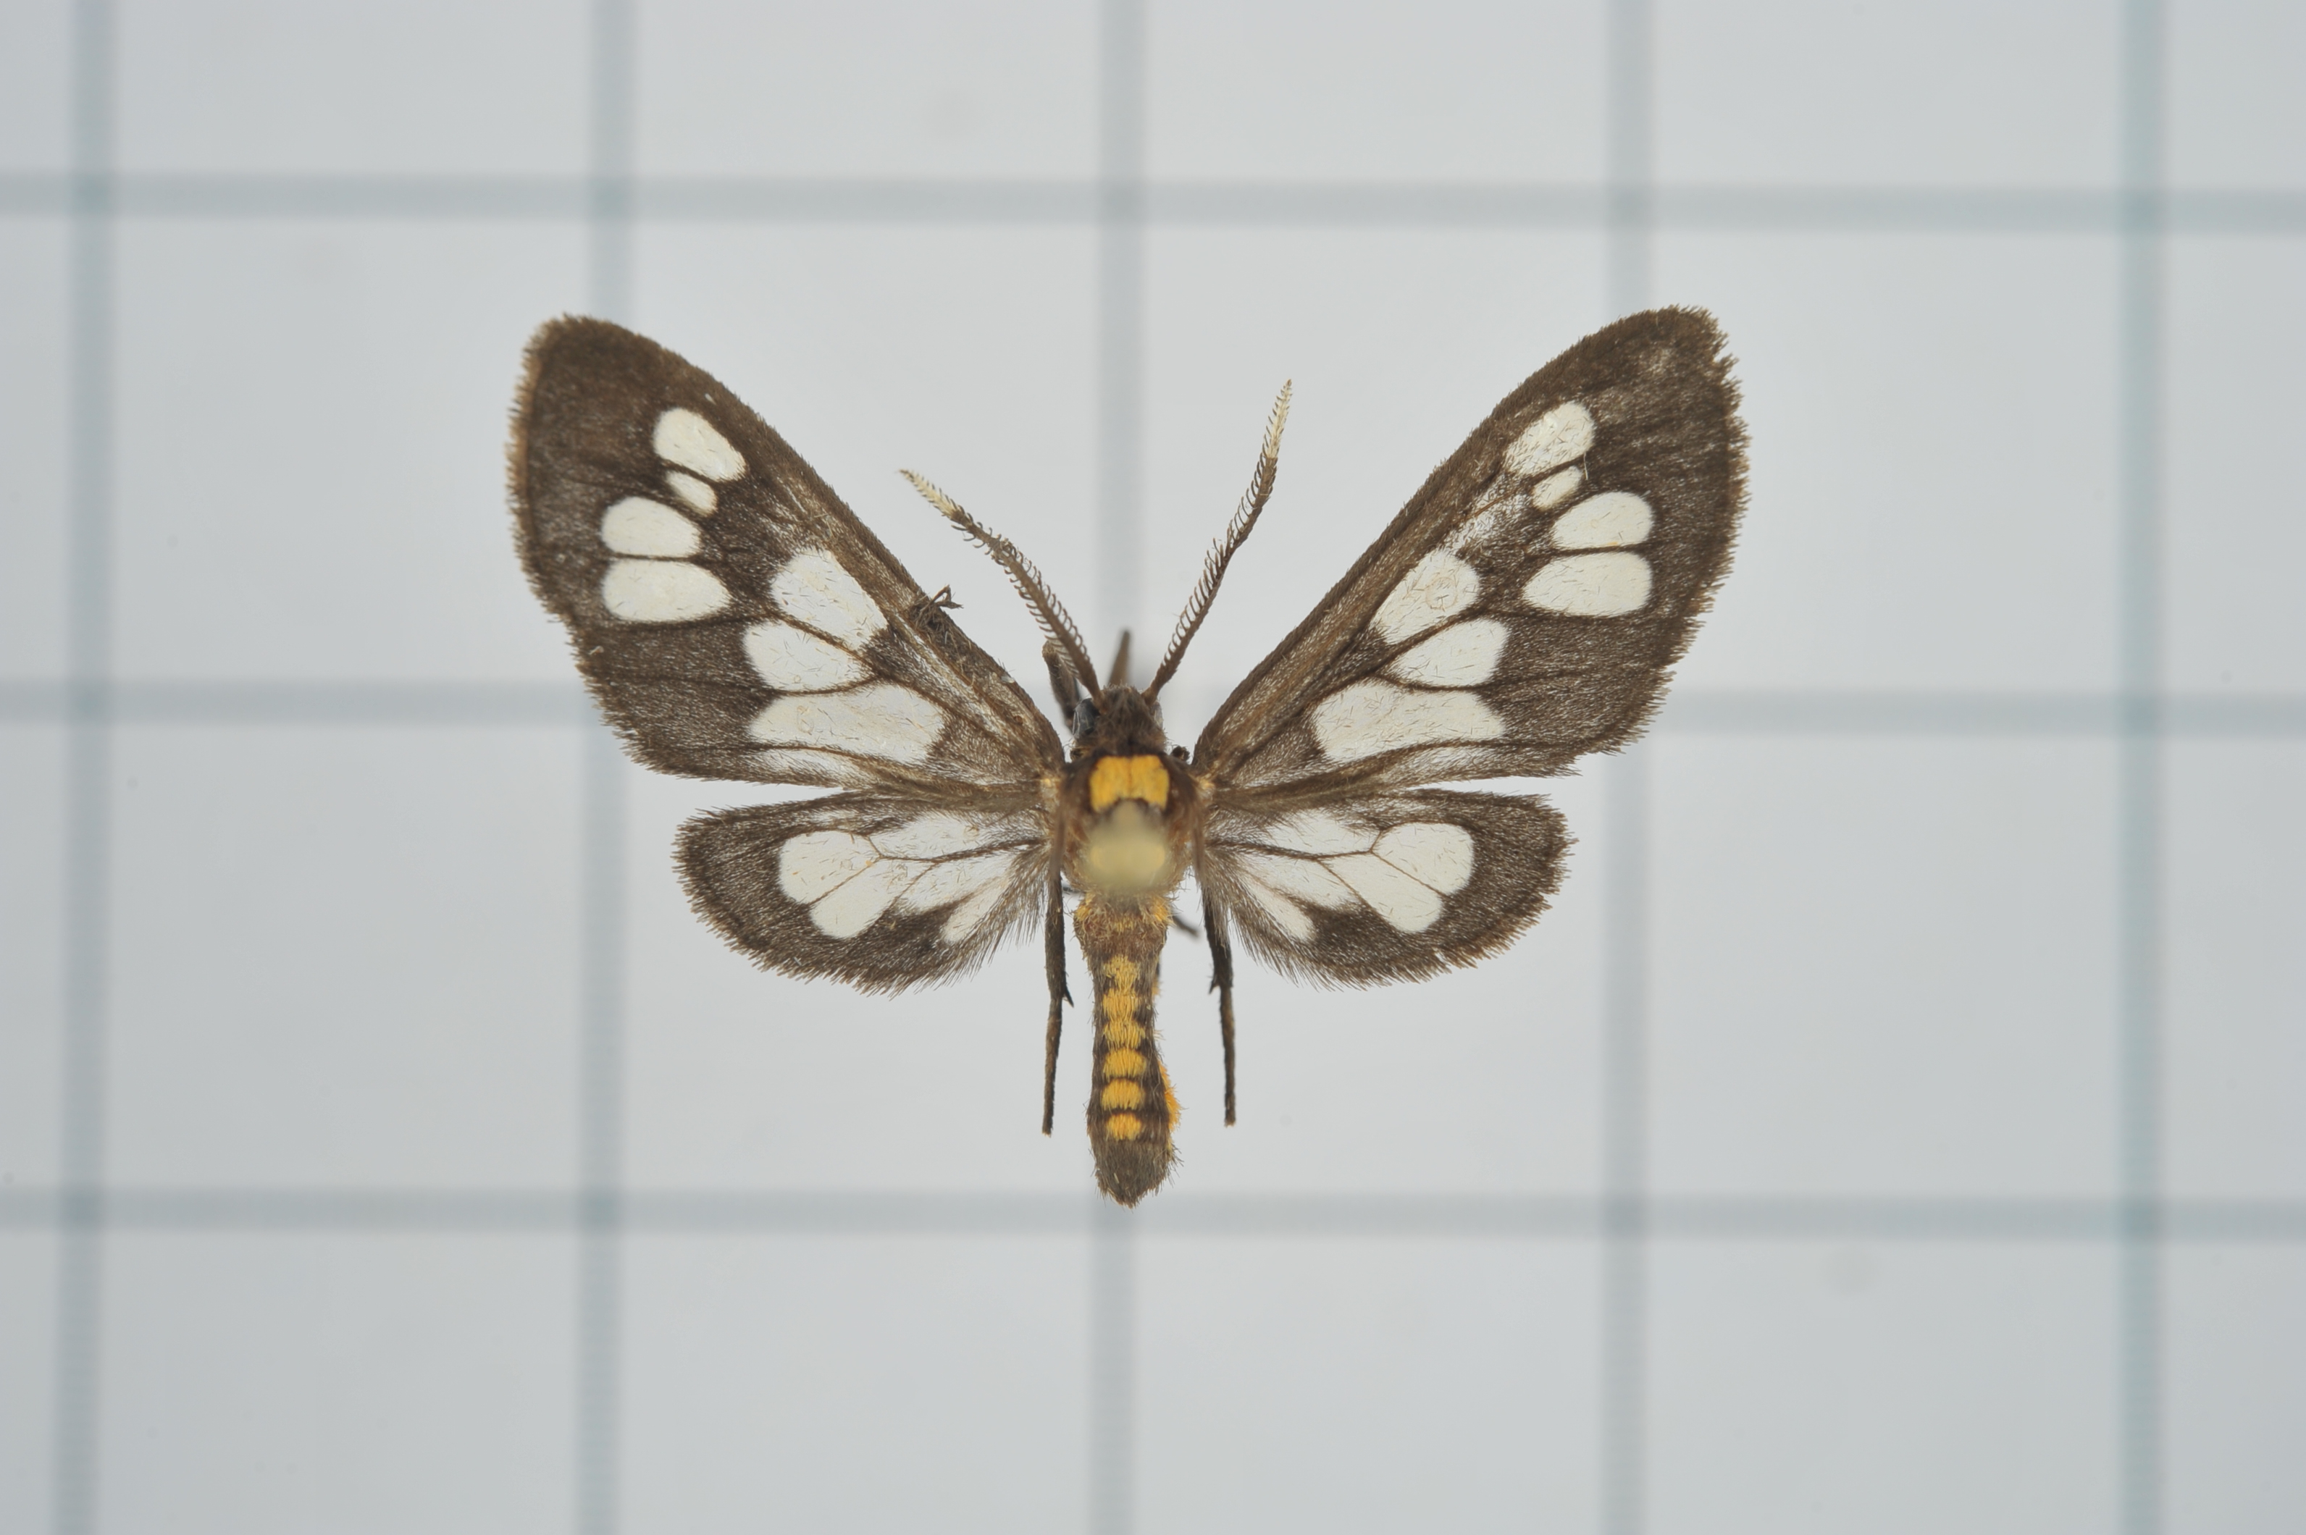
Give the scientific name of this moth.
Eressa confinis finitima
